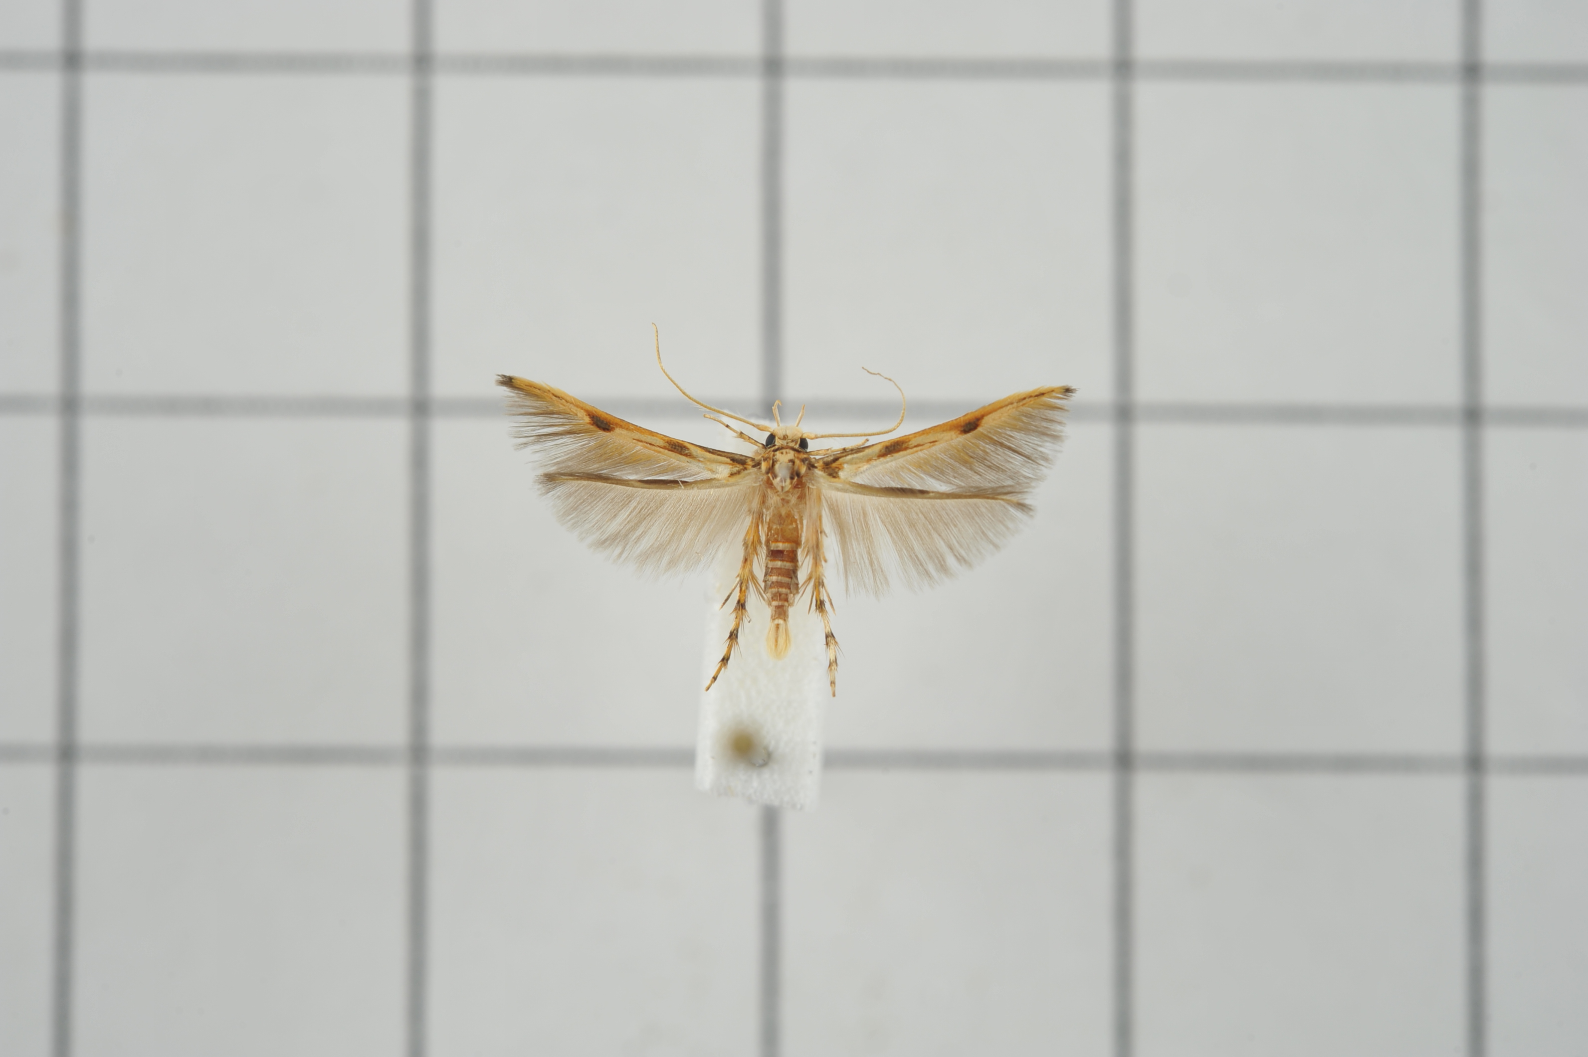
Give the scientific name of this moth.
Stathmopoda stimulata
